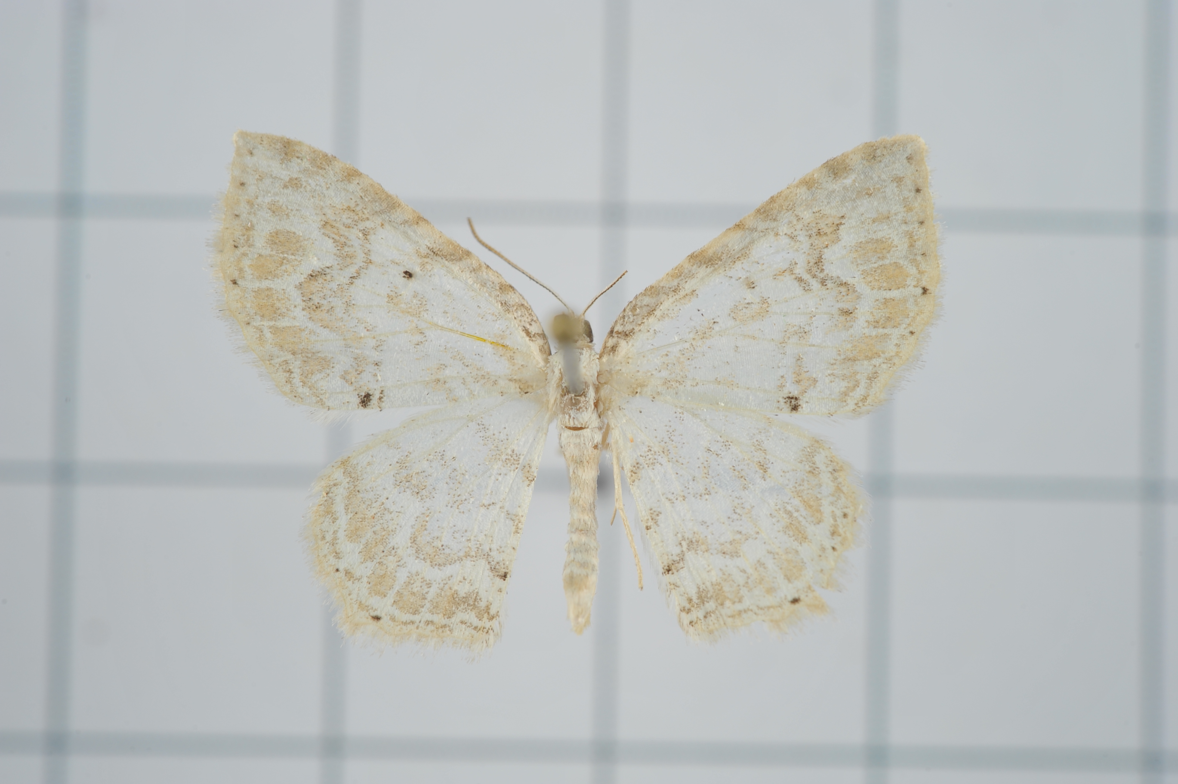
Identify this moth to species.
Asthena melanosticta
